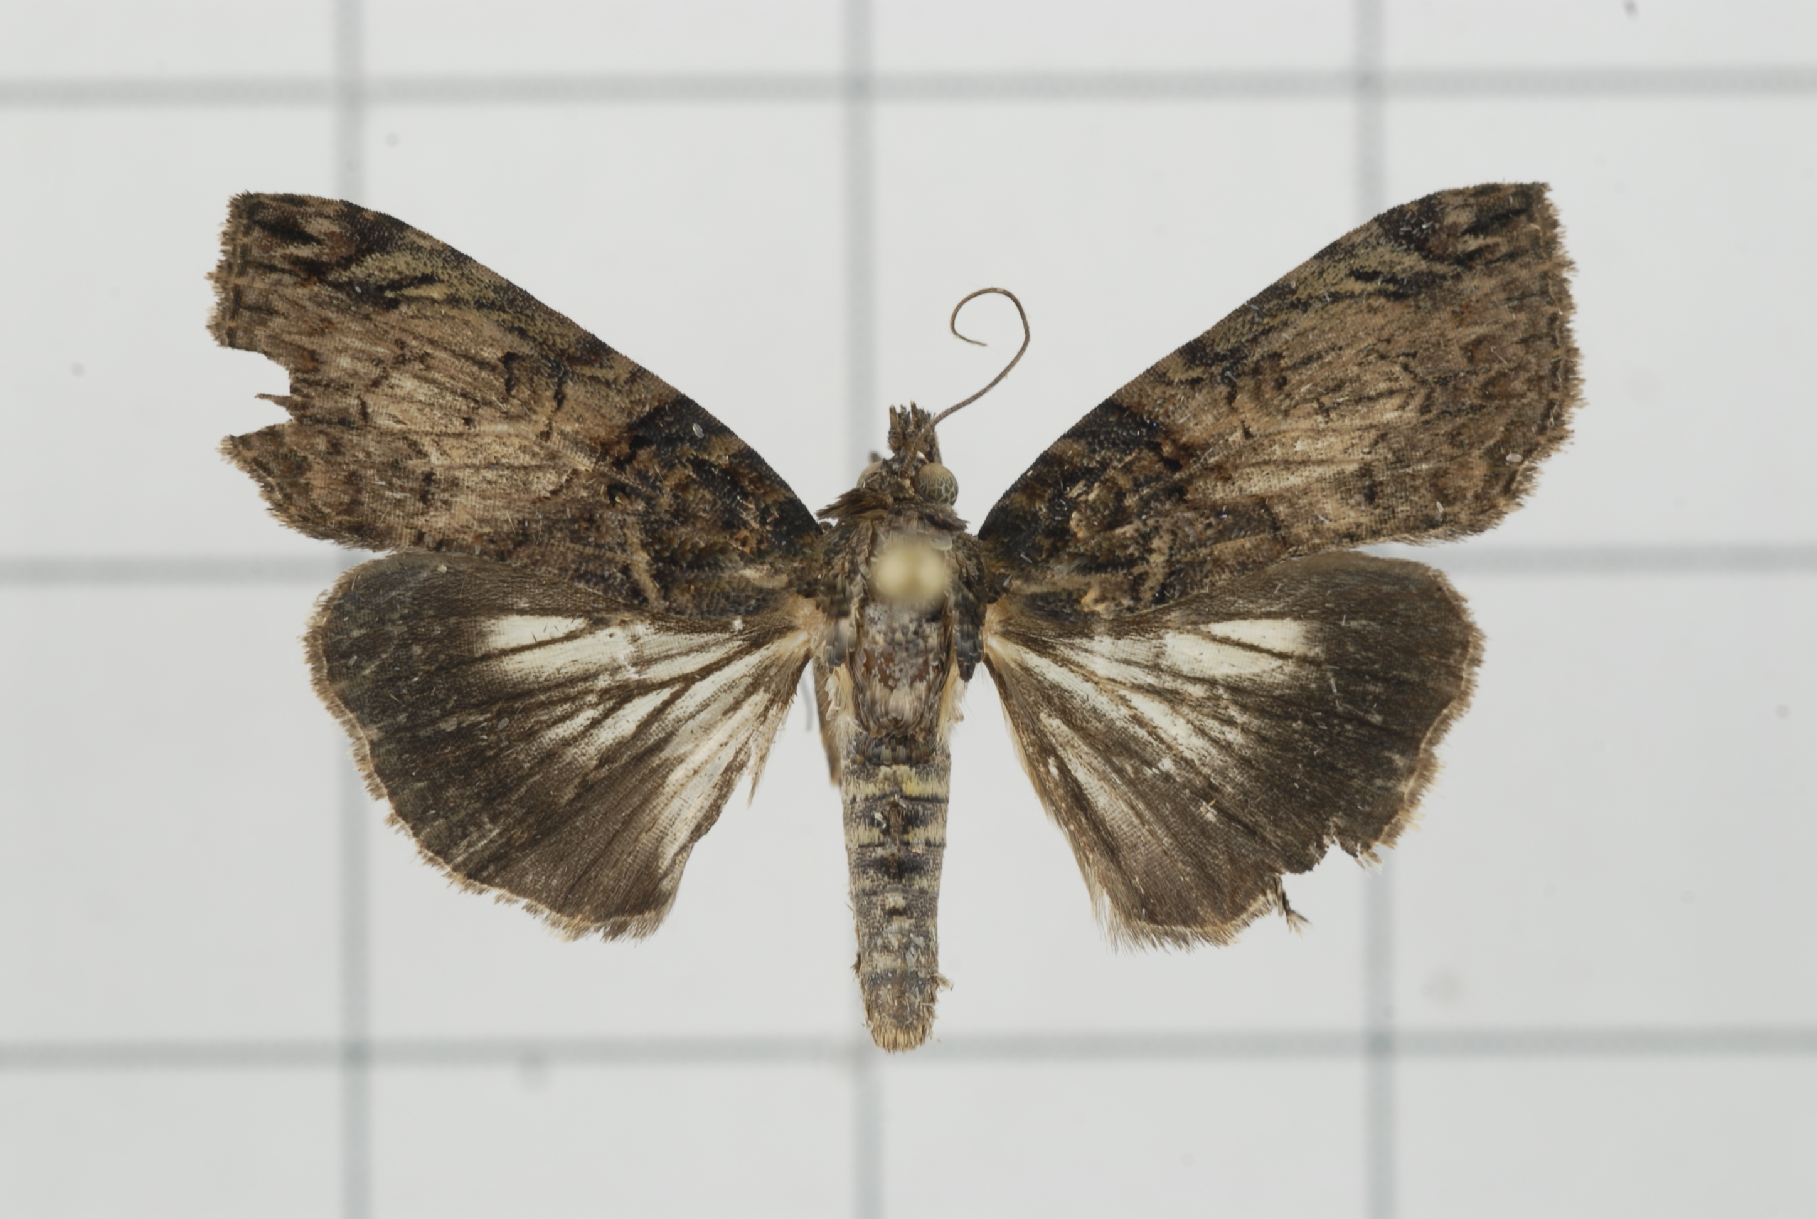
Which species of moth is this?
Lophoptera phaeobasis
